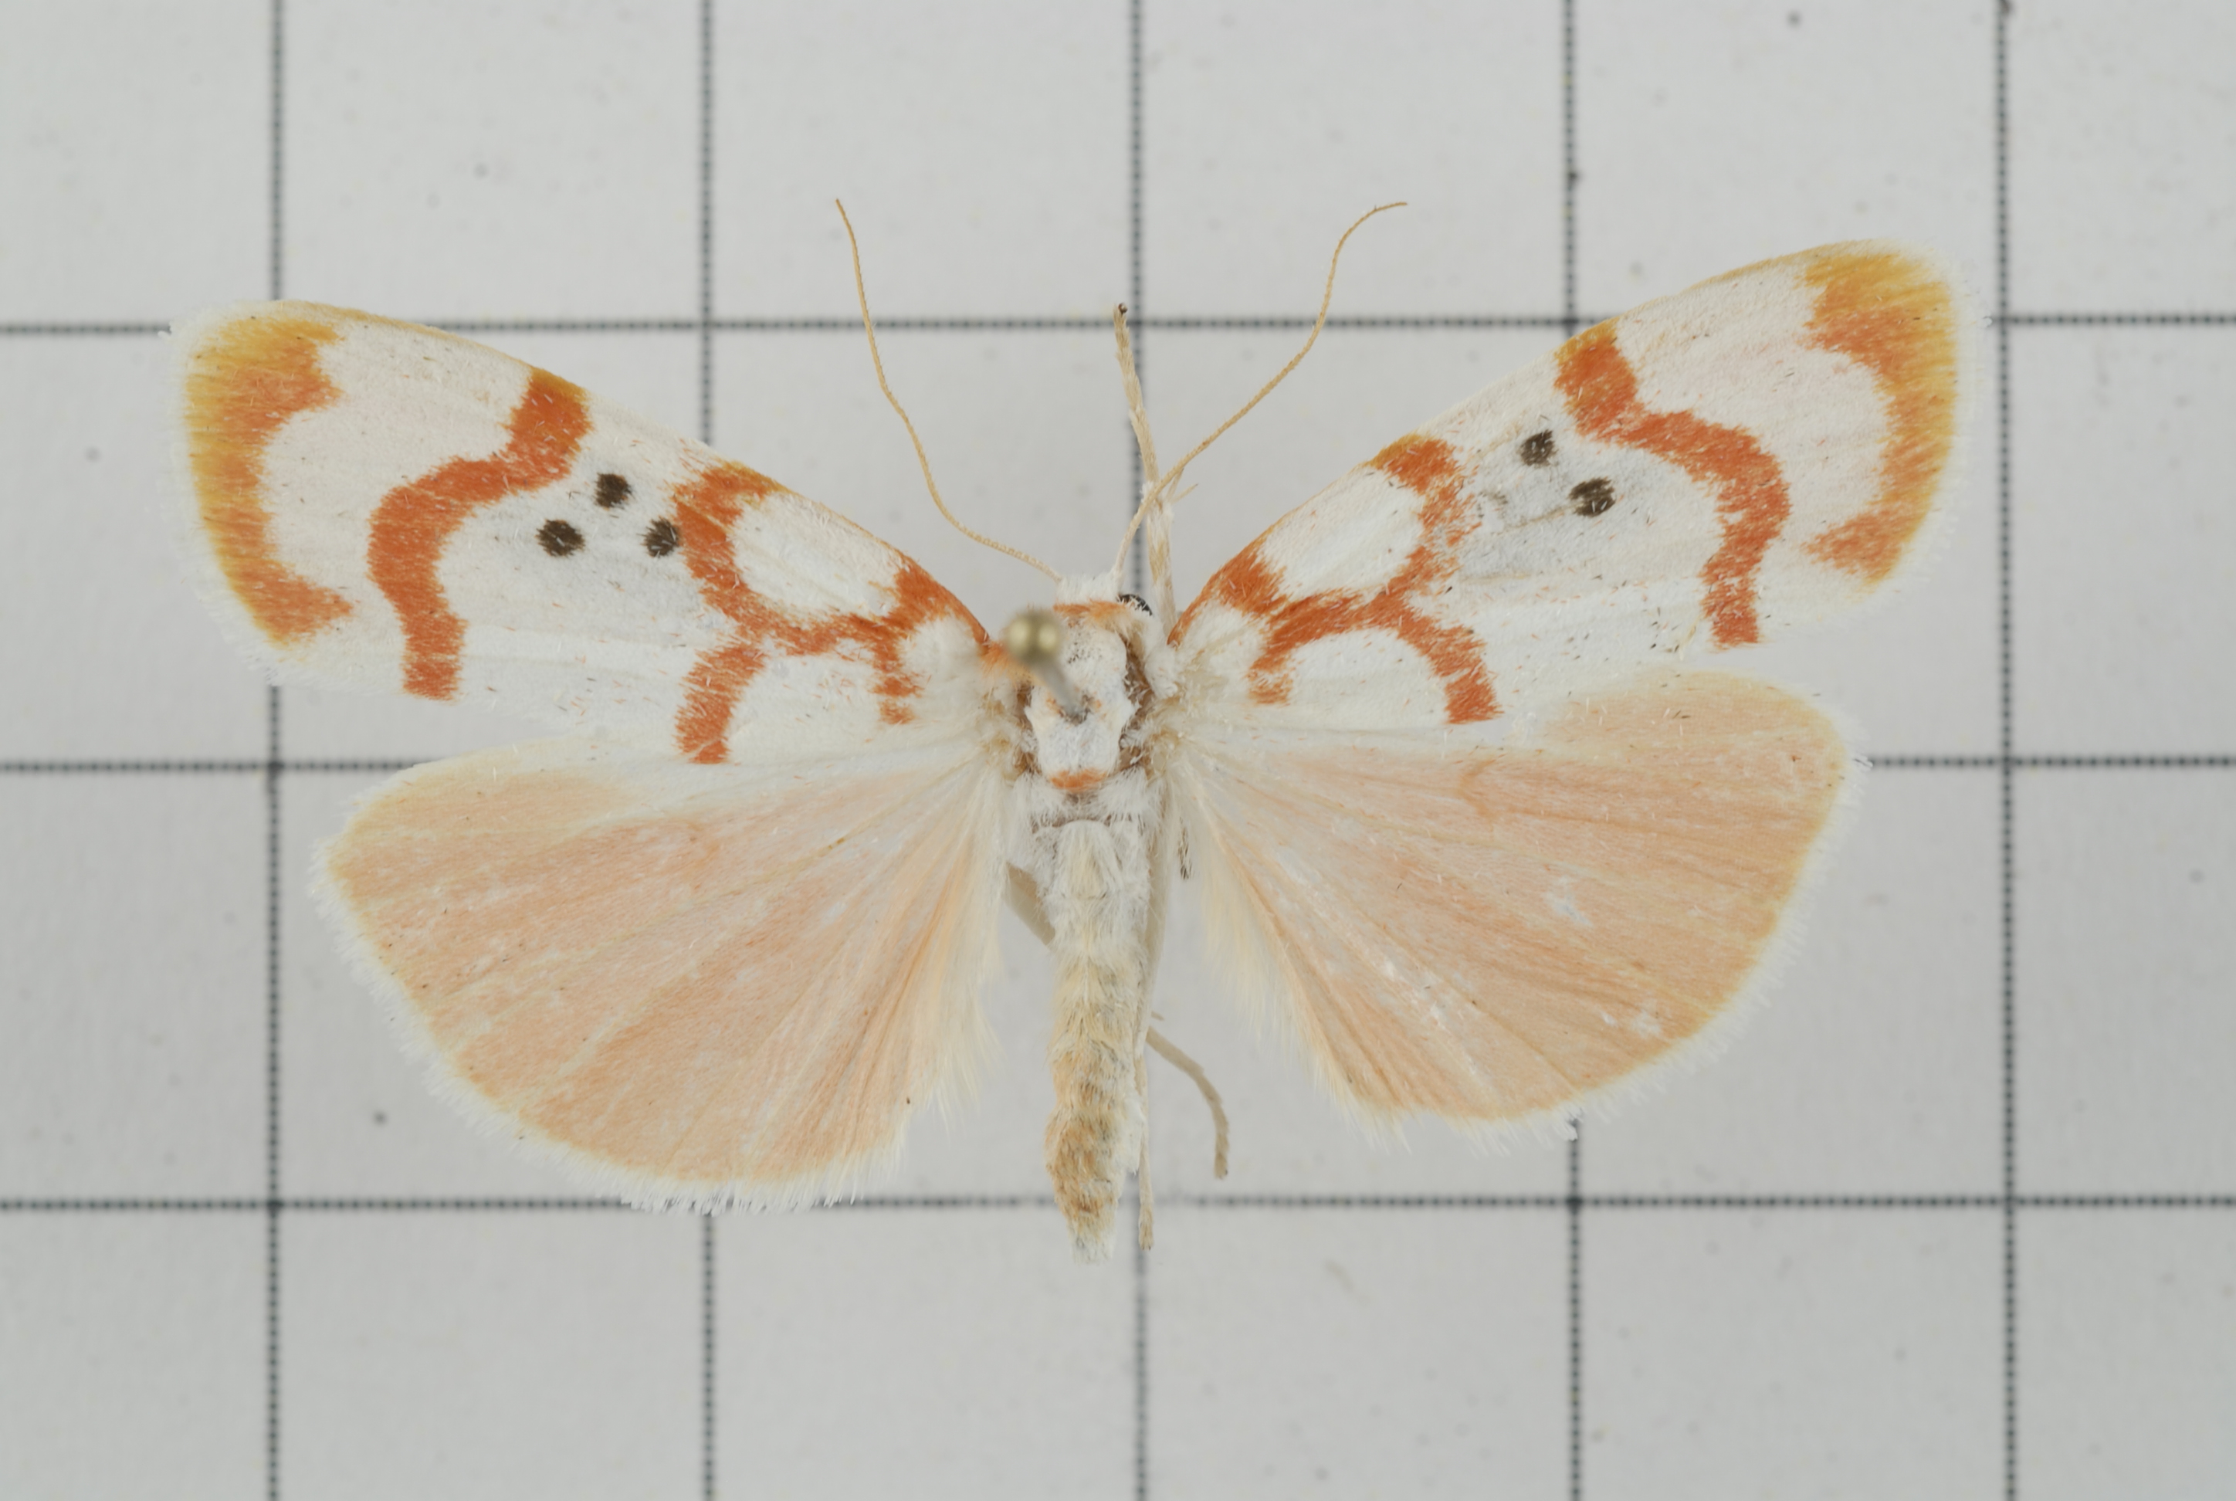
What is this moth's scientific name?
Cyana formosana
